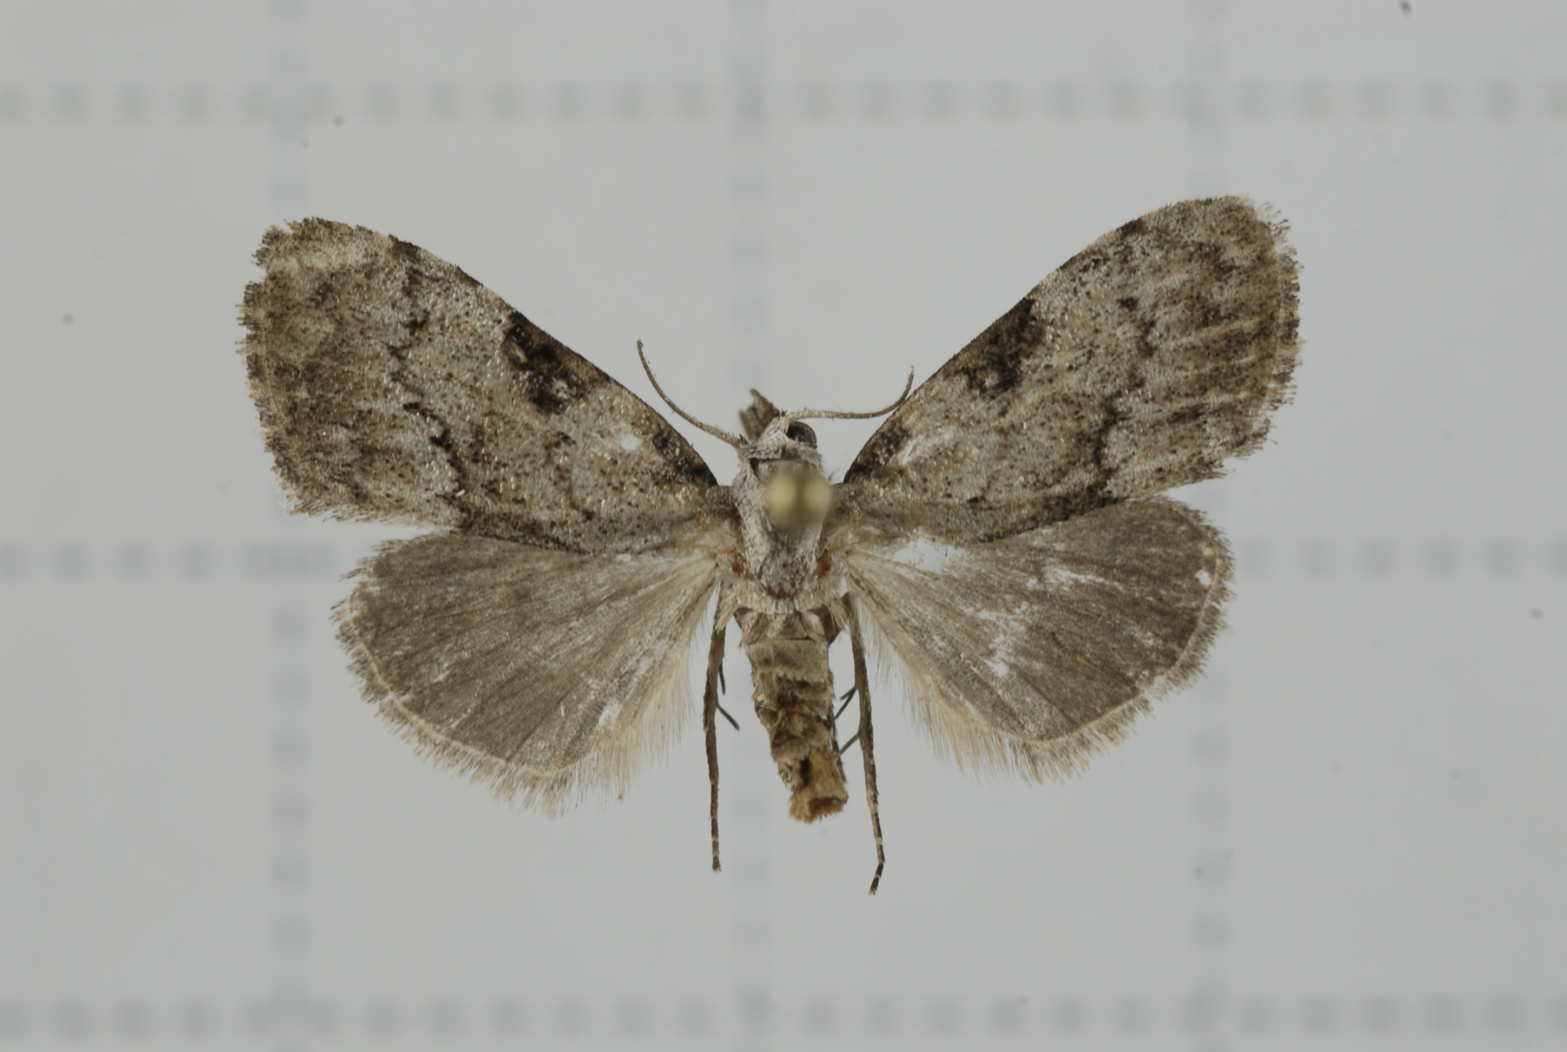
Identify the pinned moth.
Meganola major takasago
